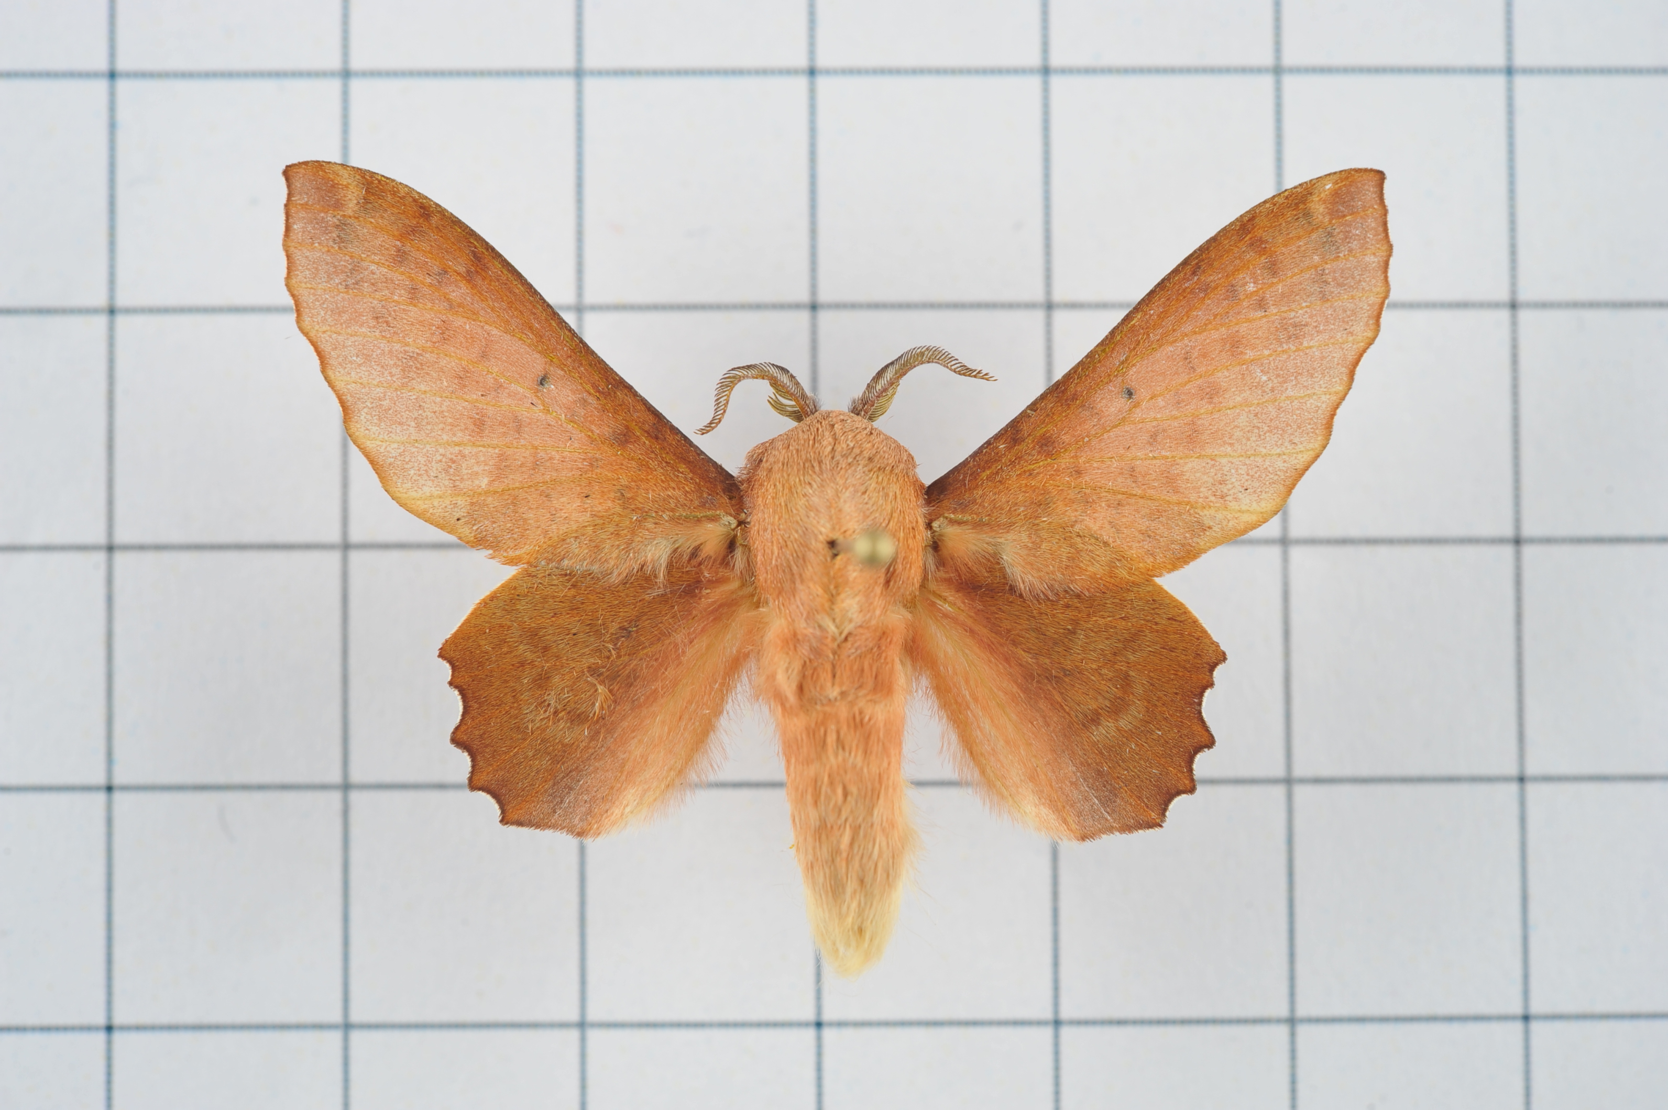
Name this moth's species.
Paradoxopla sinuata taiwana
